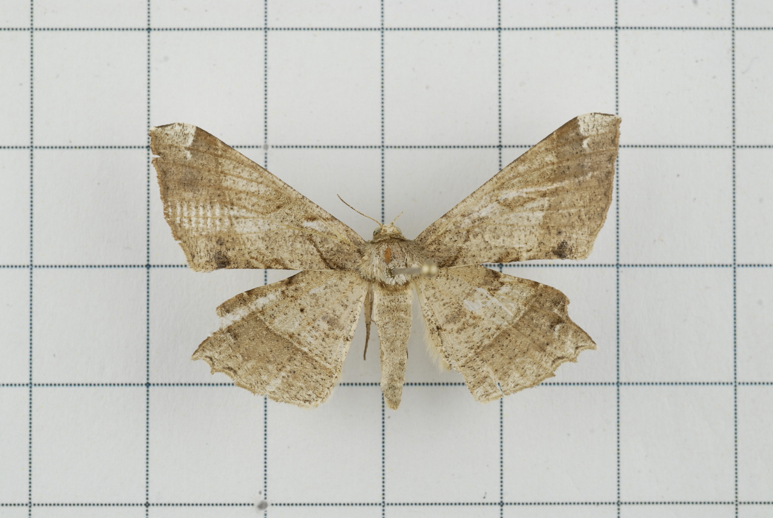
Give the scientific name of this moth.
Krananda latimarginaria
